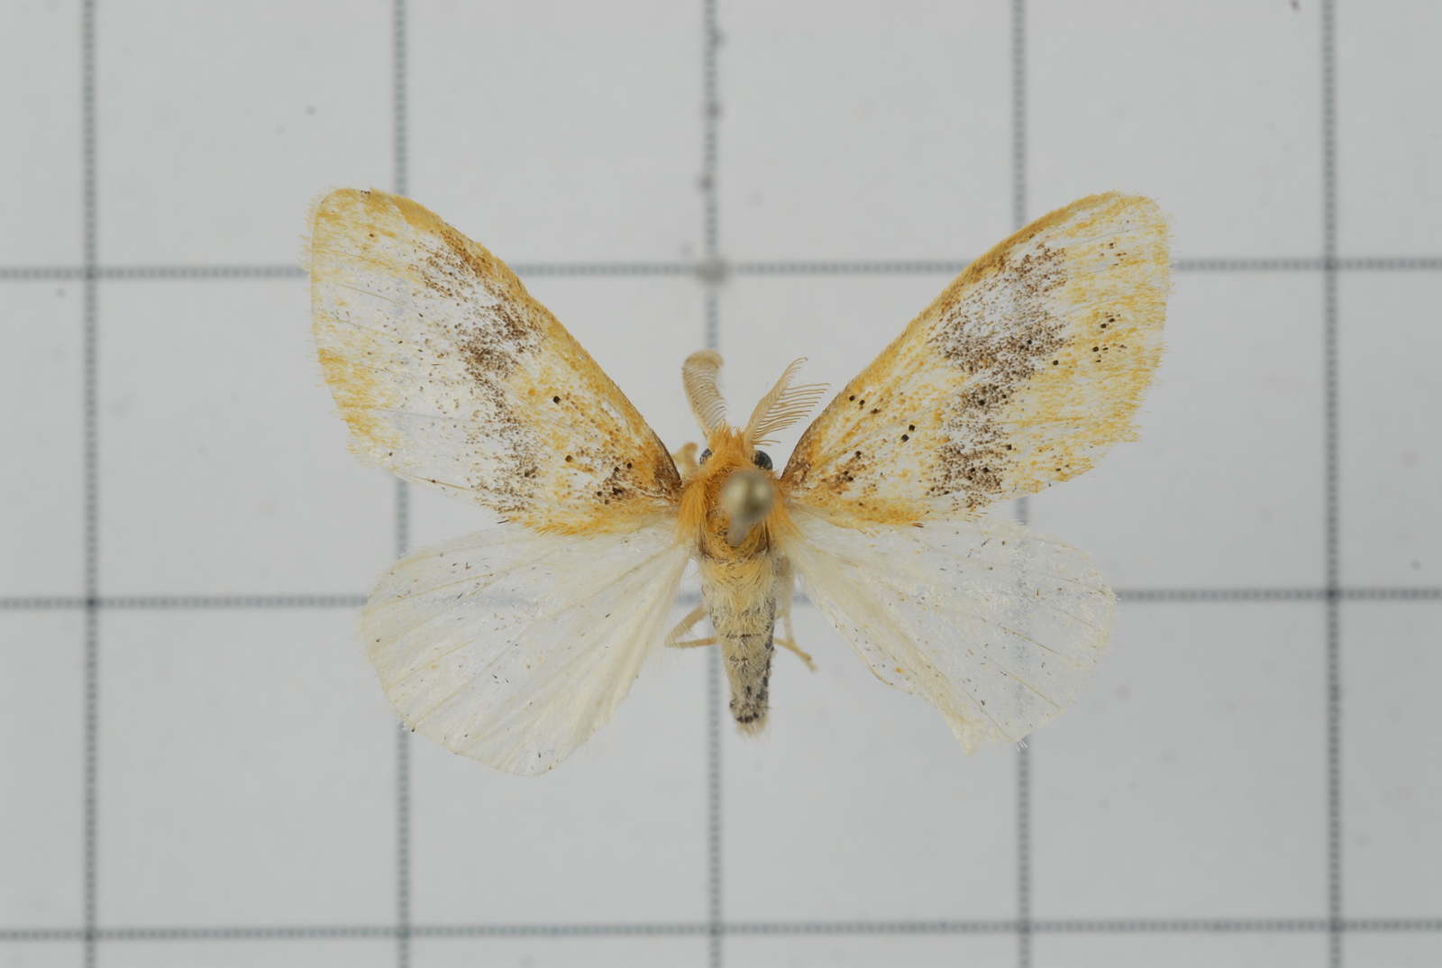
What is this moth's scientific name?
Euproctis purpureofasciata
